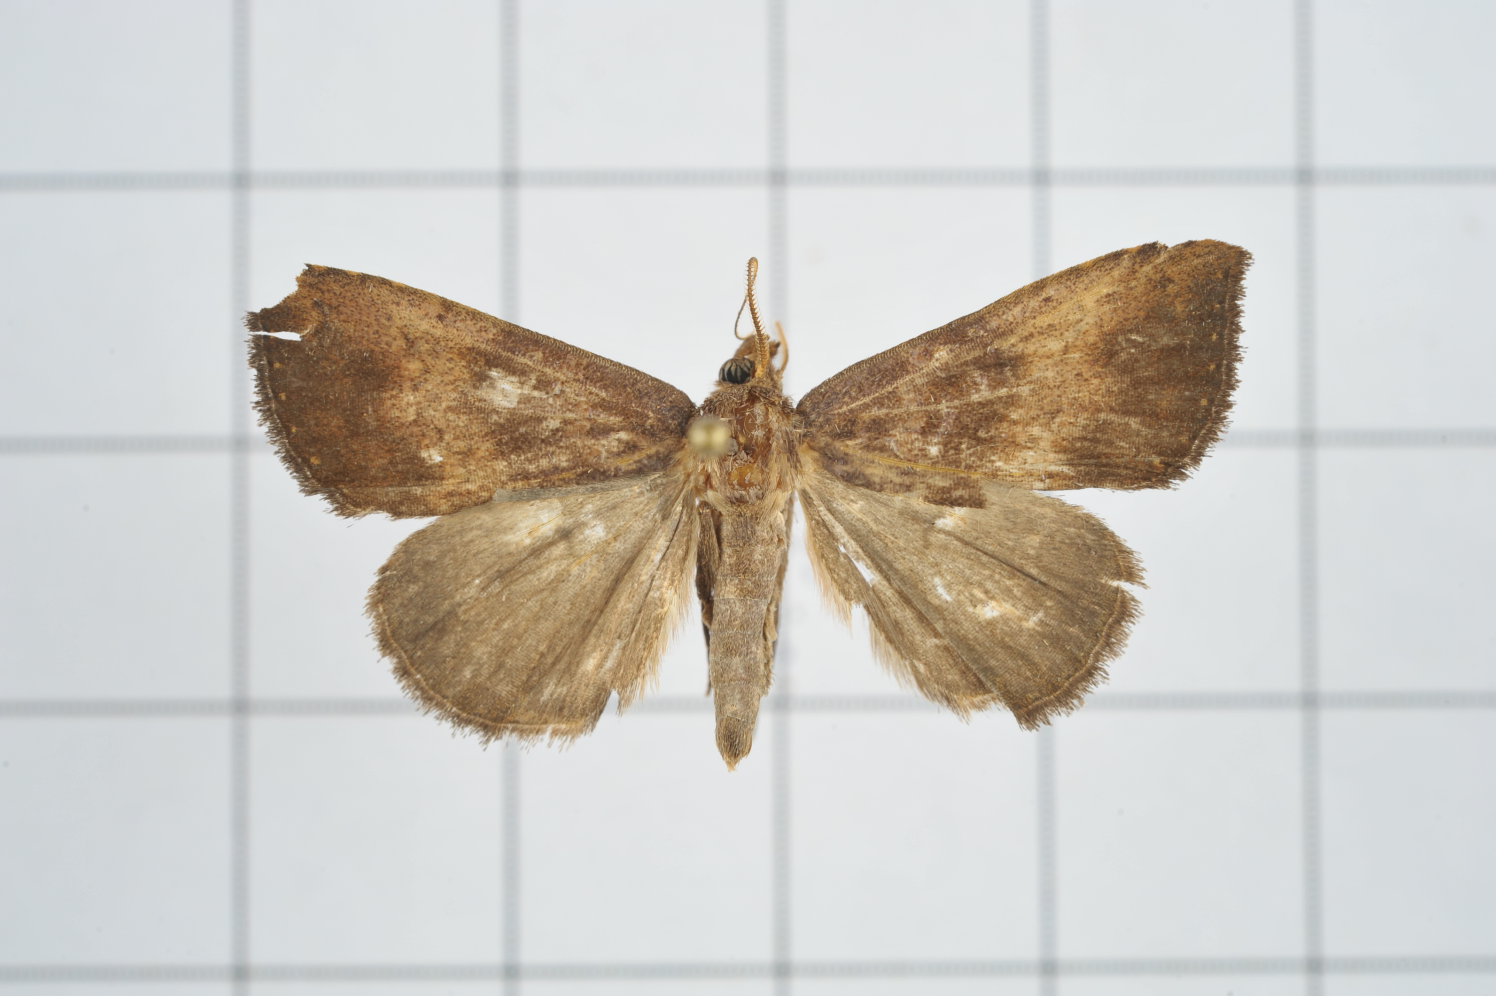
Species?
Scedopla umbrosa
